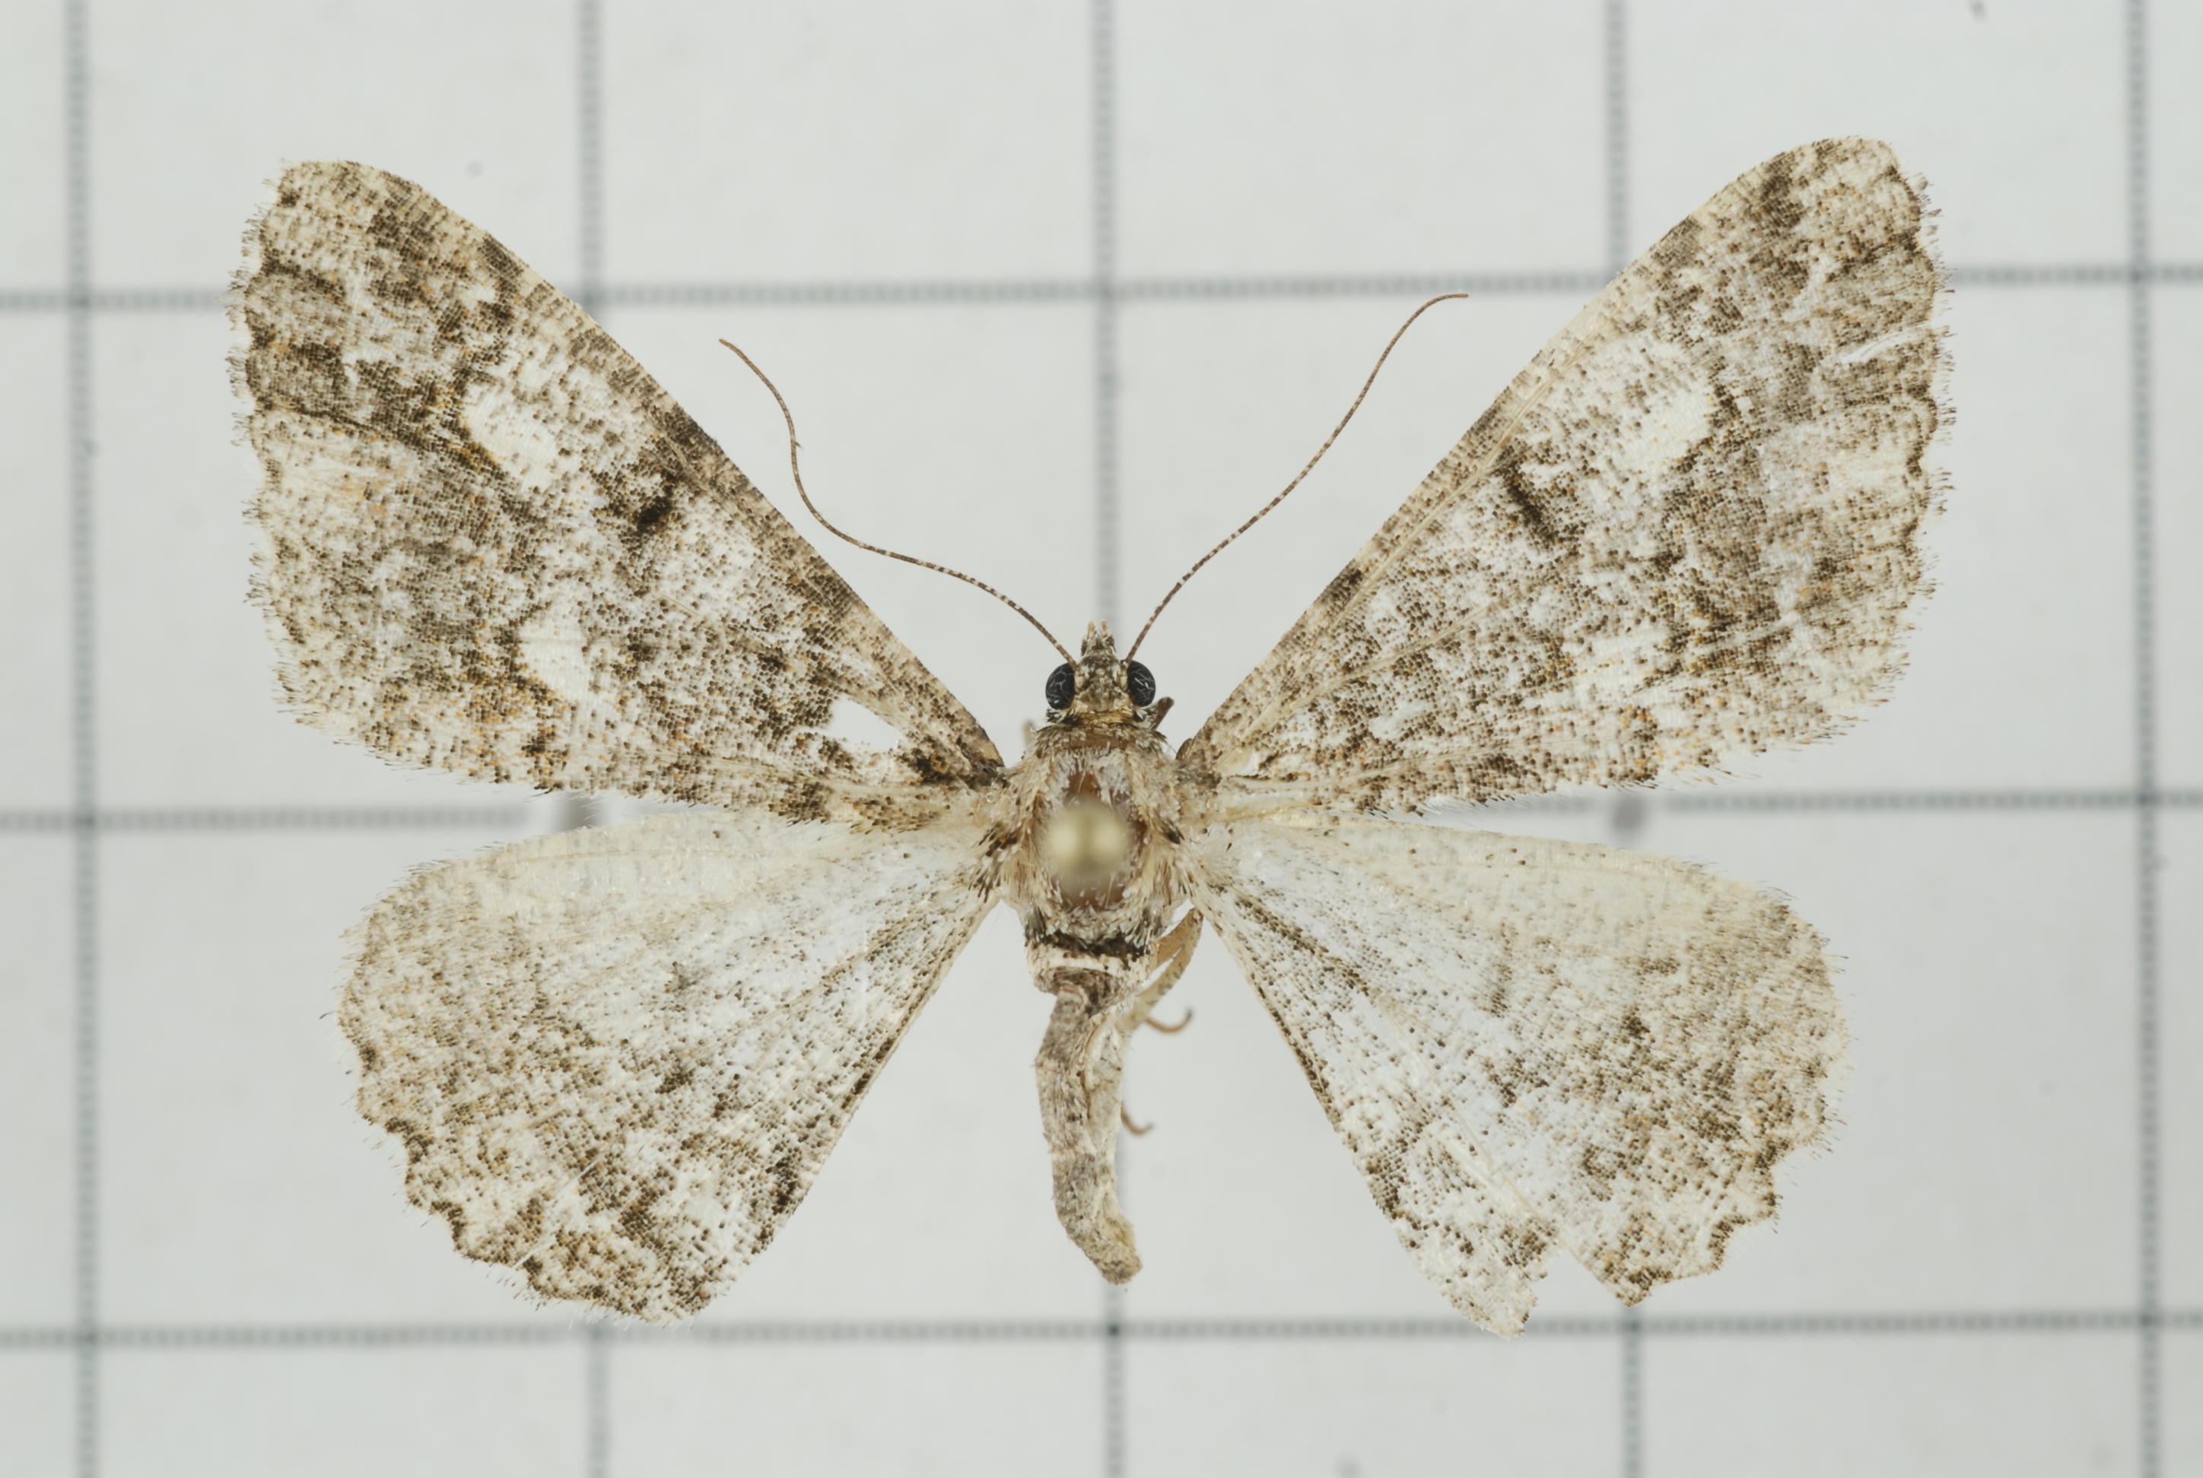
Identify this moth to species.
Alcis taiwanovariegata
